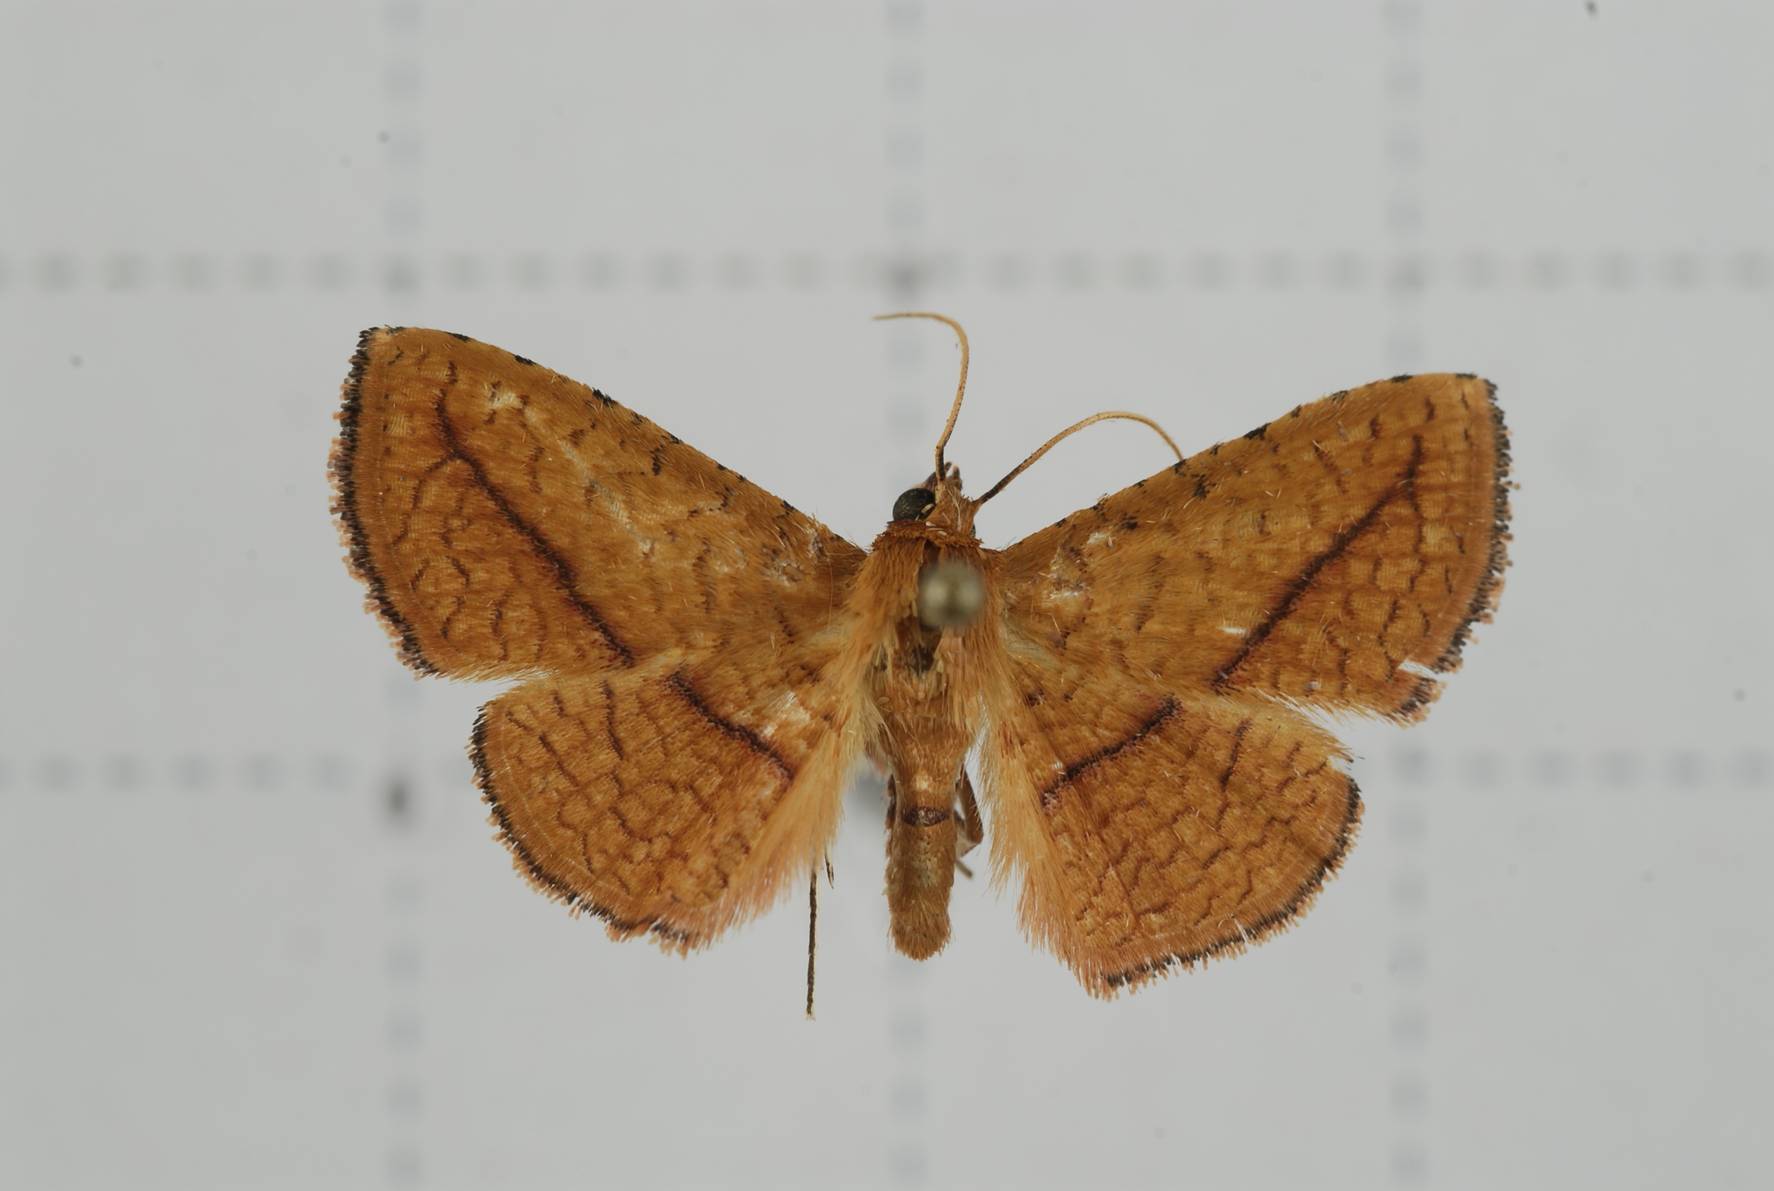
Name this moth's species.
Striglina venia
